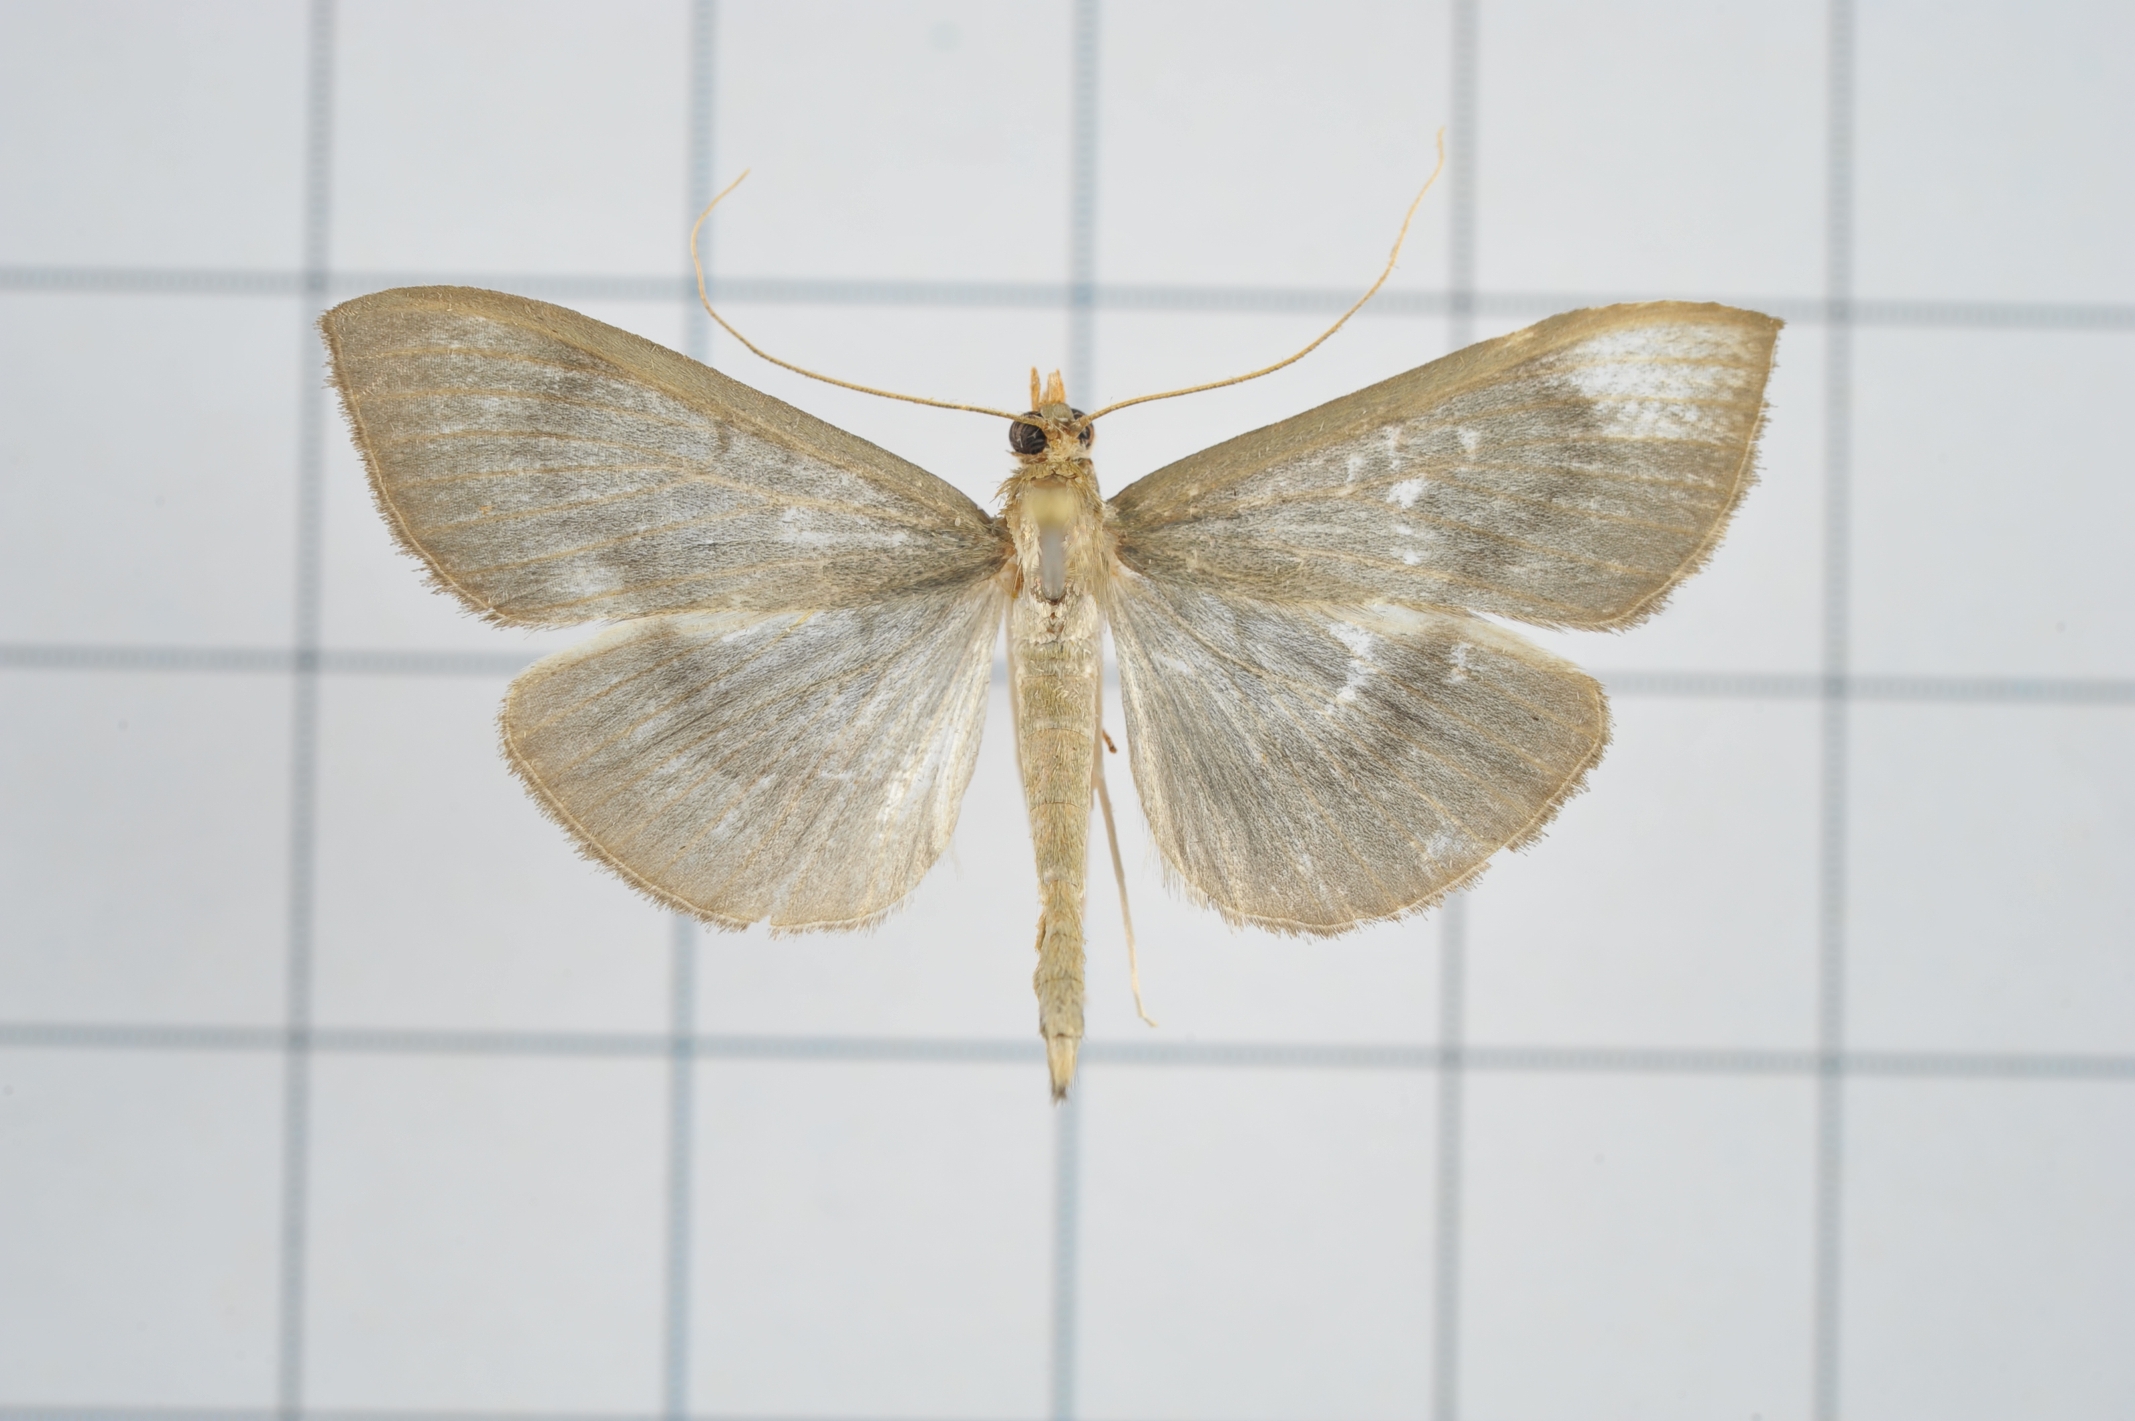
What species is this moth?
Glauconoe deductalis
